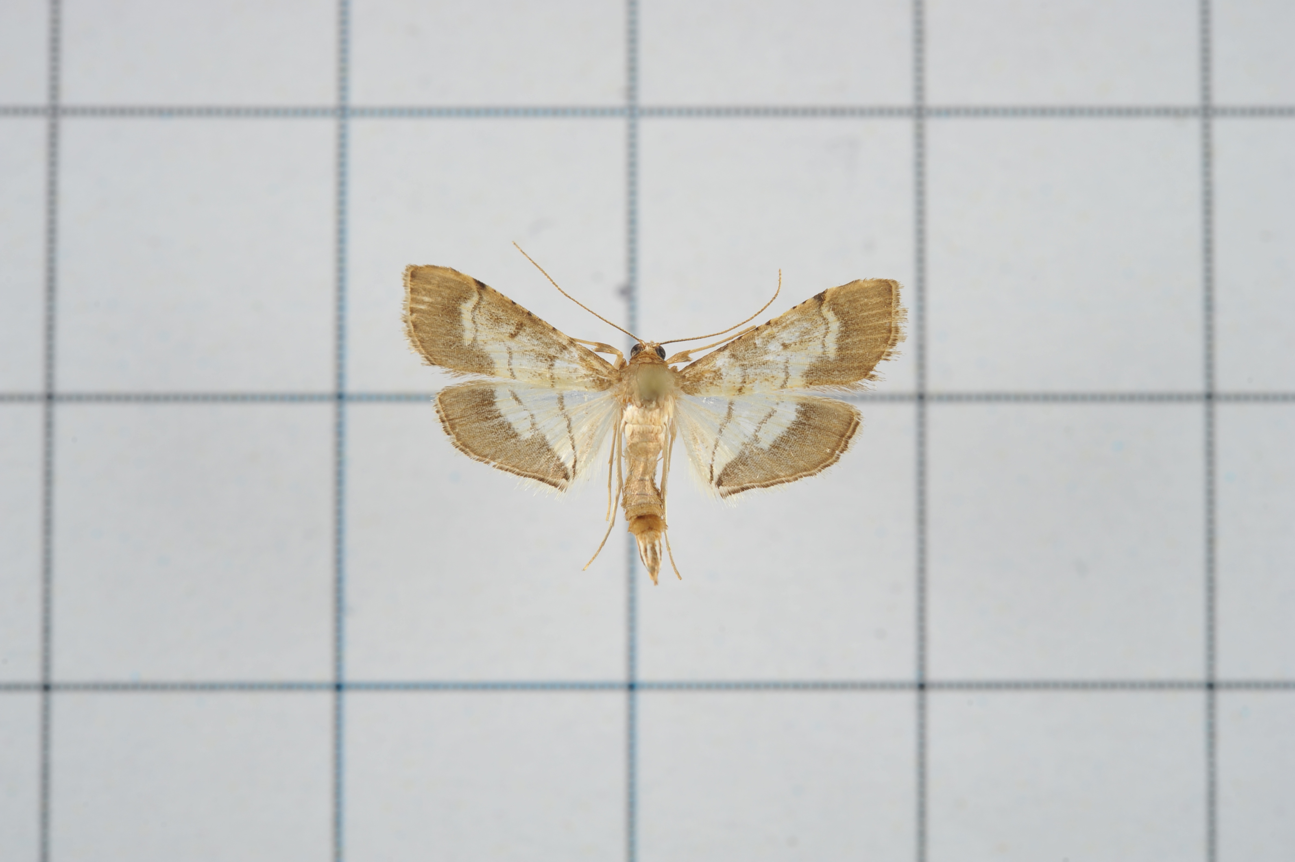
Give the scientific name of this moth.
Cnaphalocrocis limbalis
